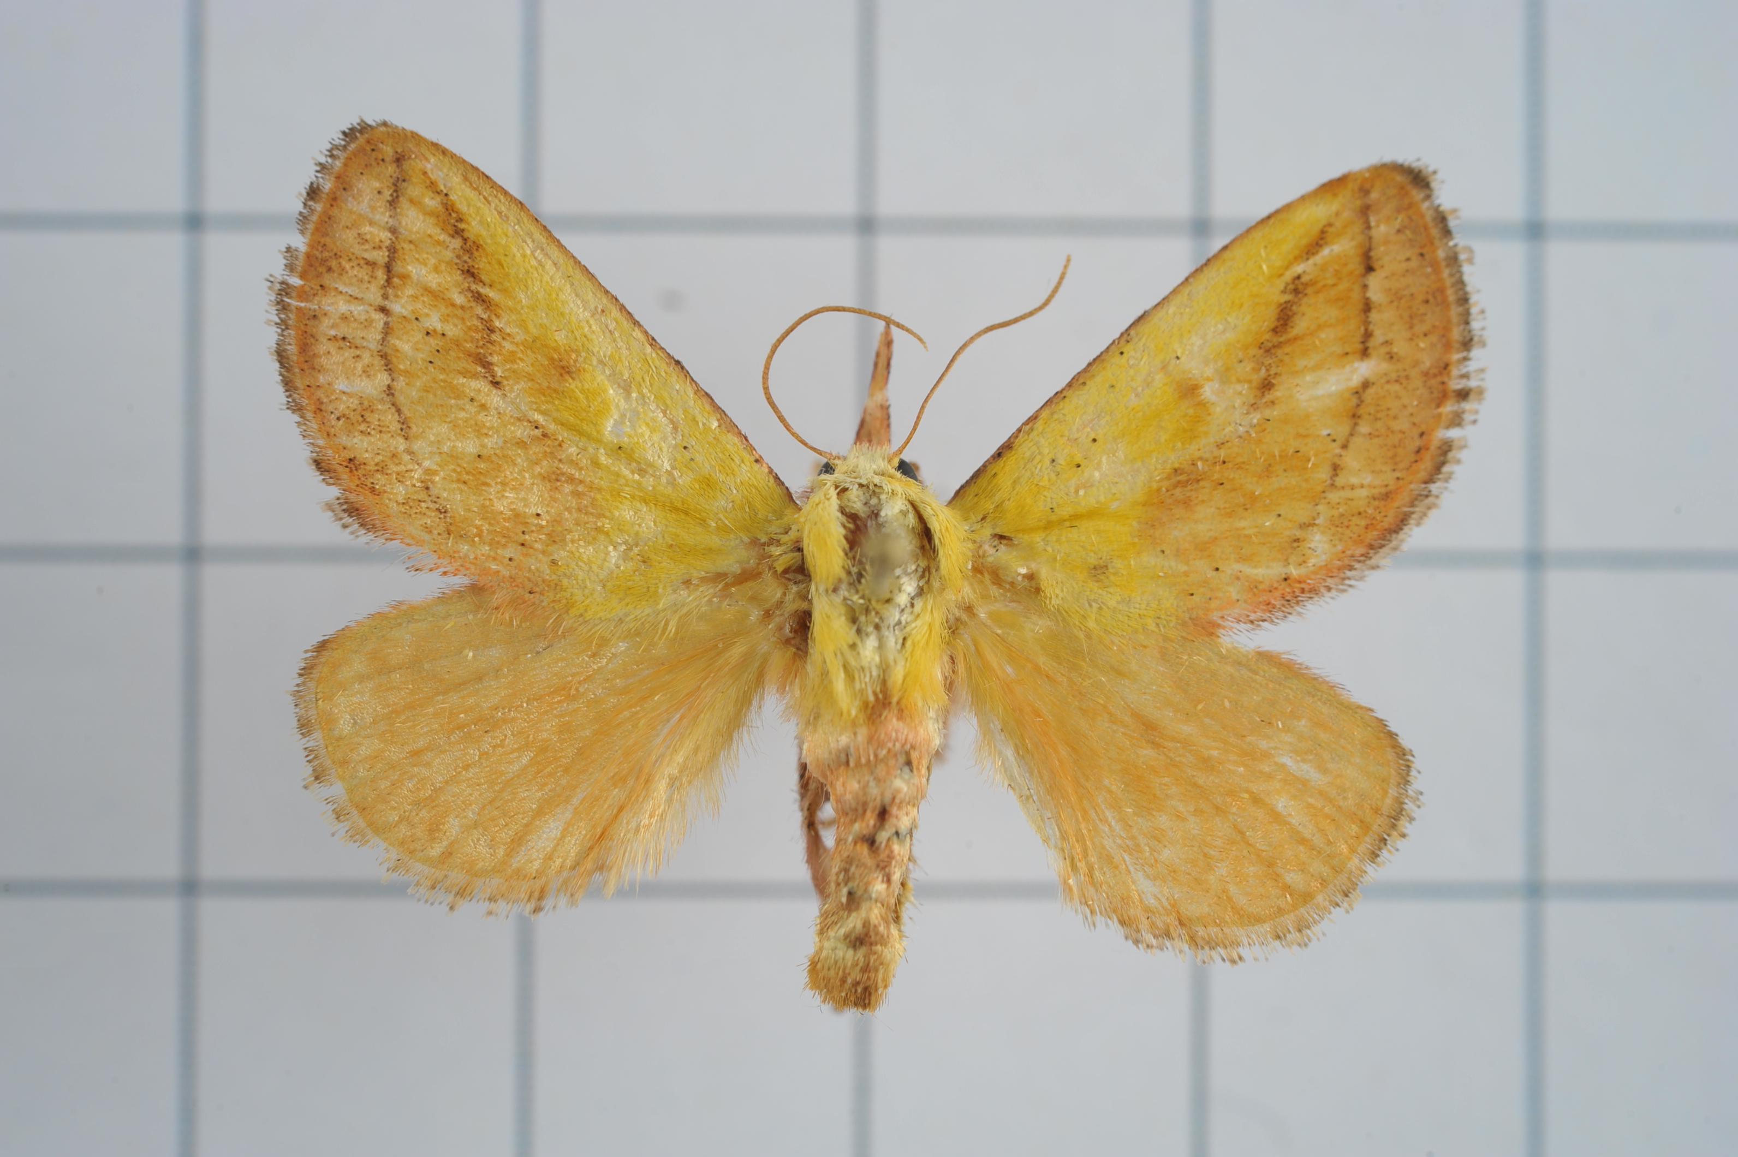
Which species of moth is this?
Monema rubriceps
